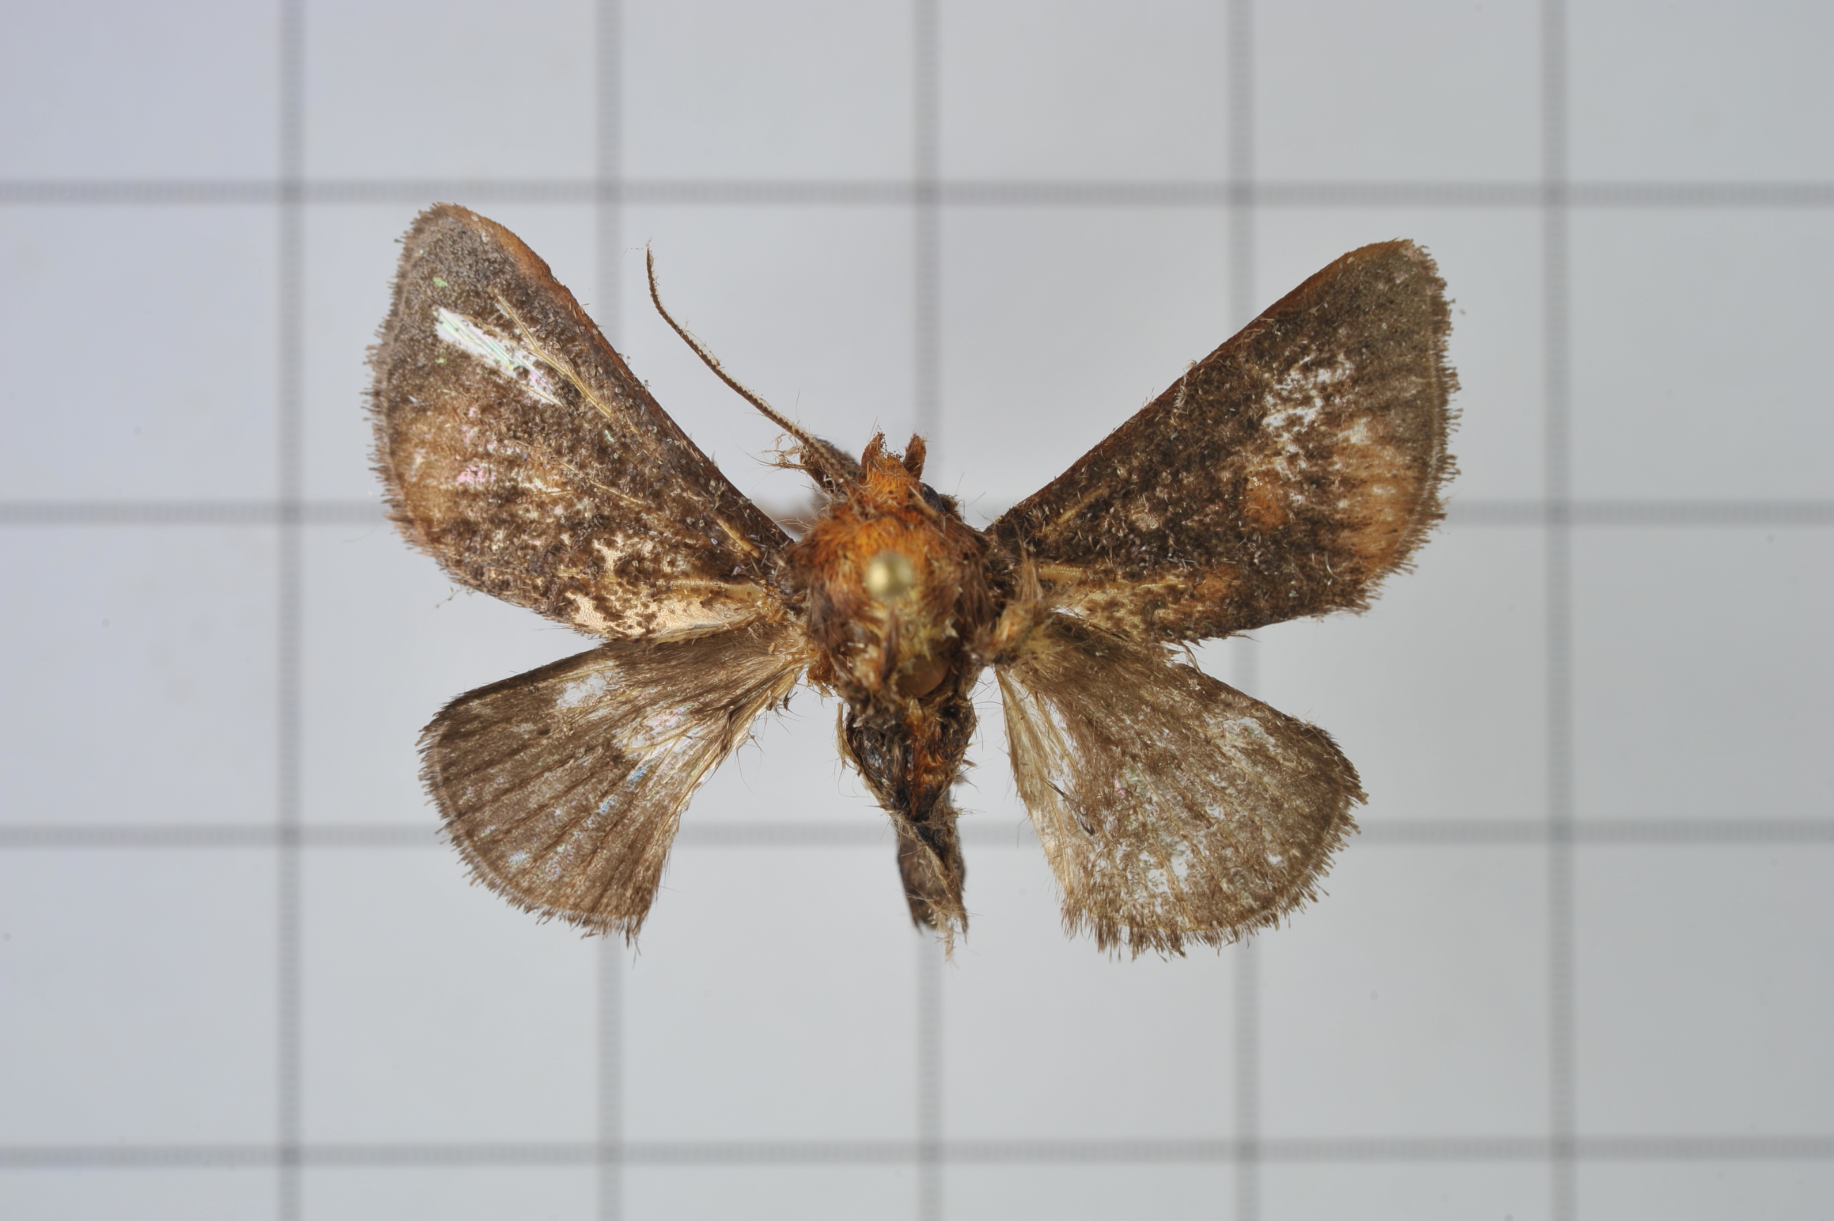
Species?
Iraga rugosa
